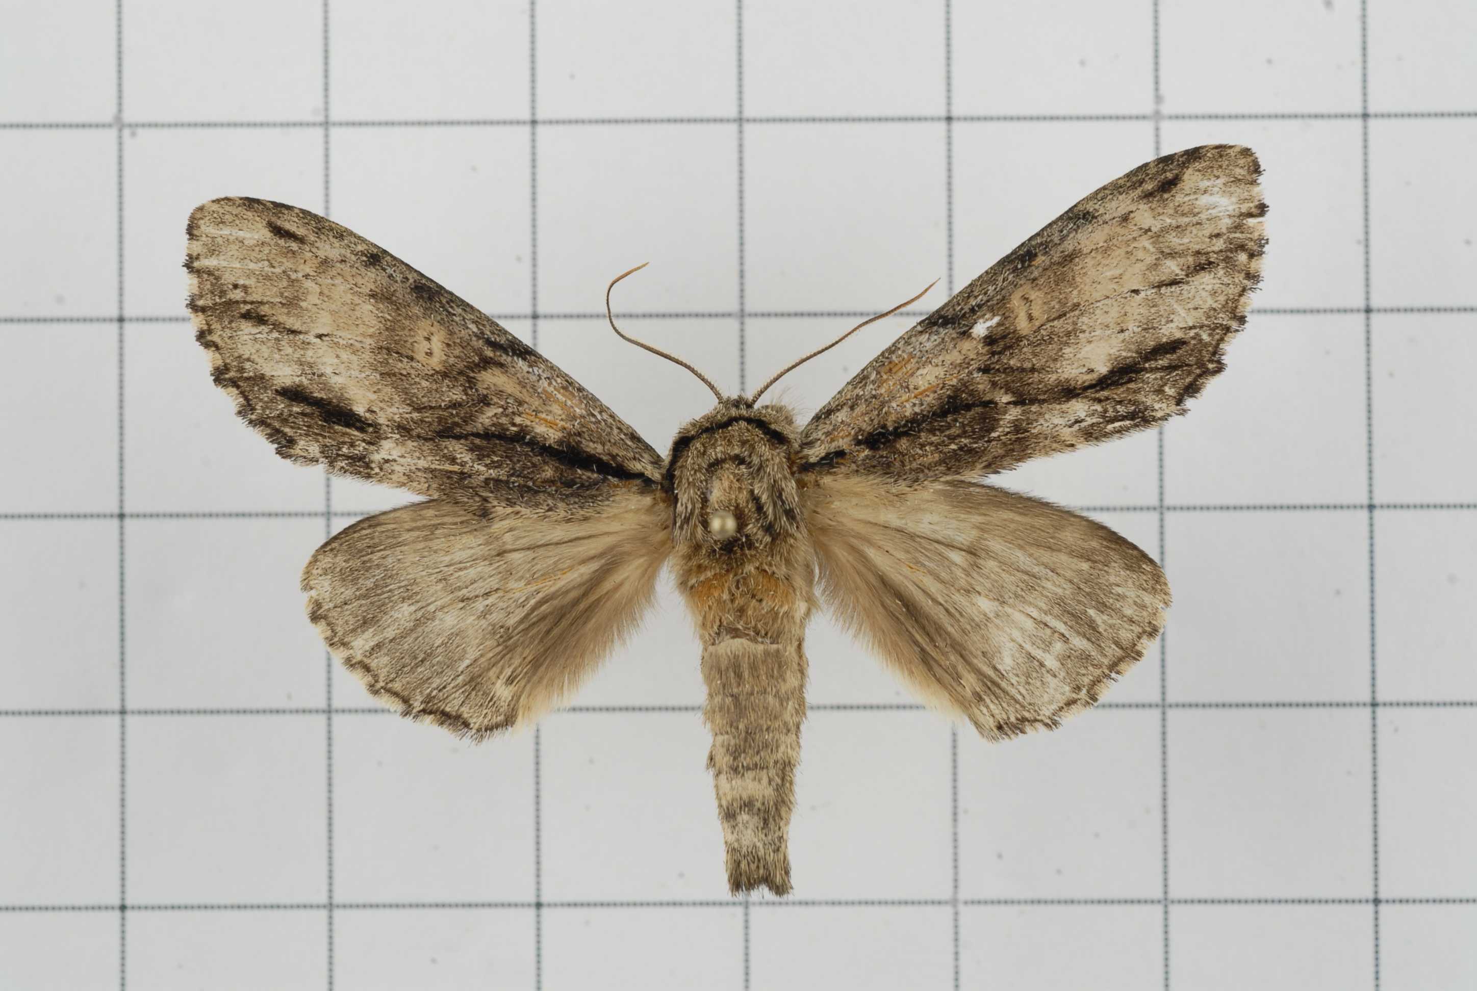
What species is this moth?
Shaka mushana
